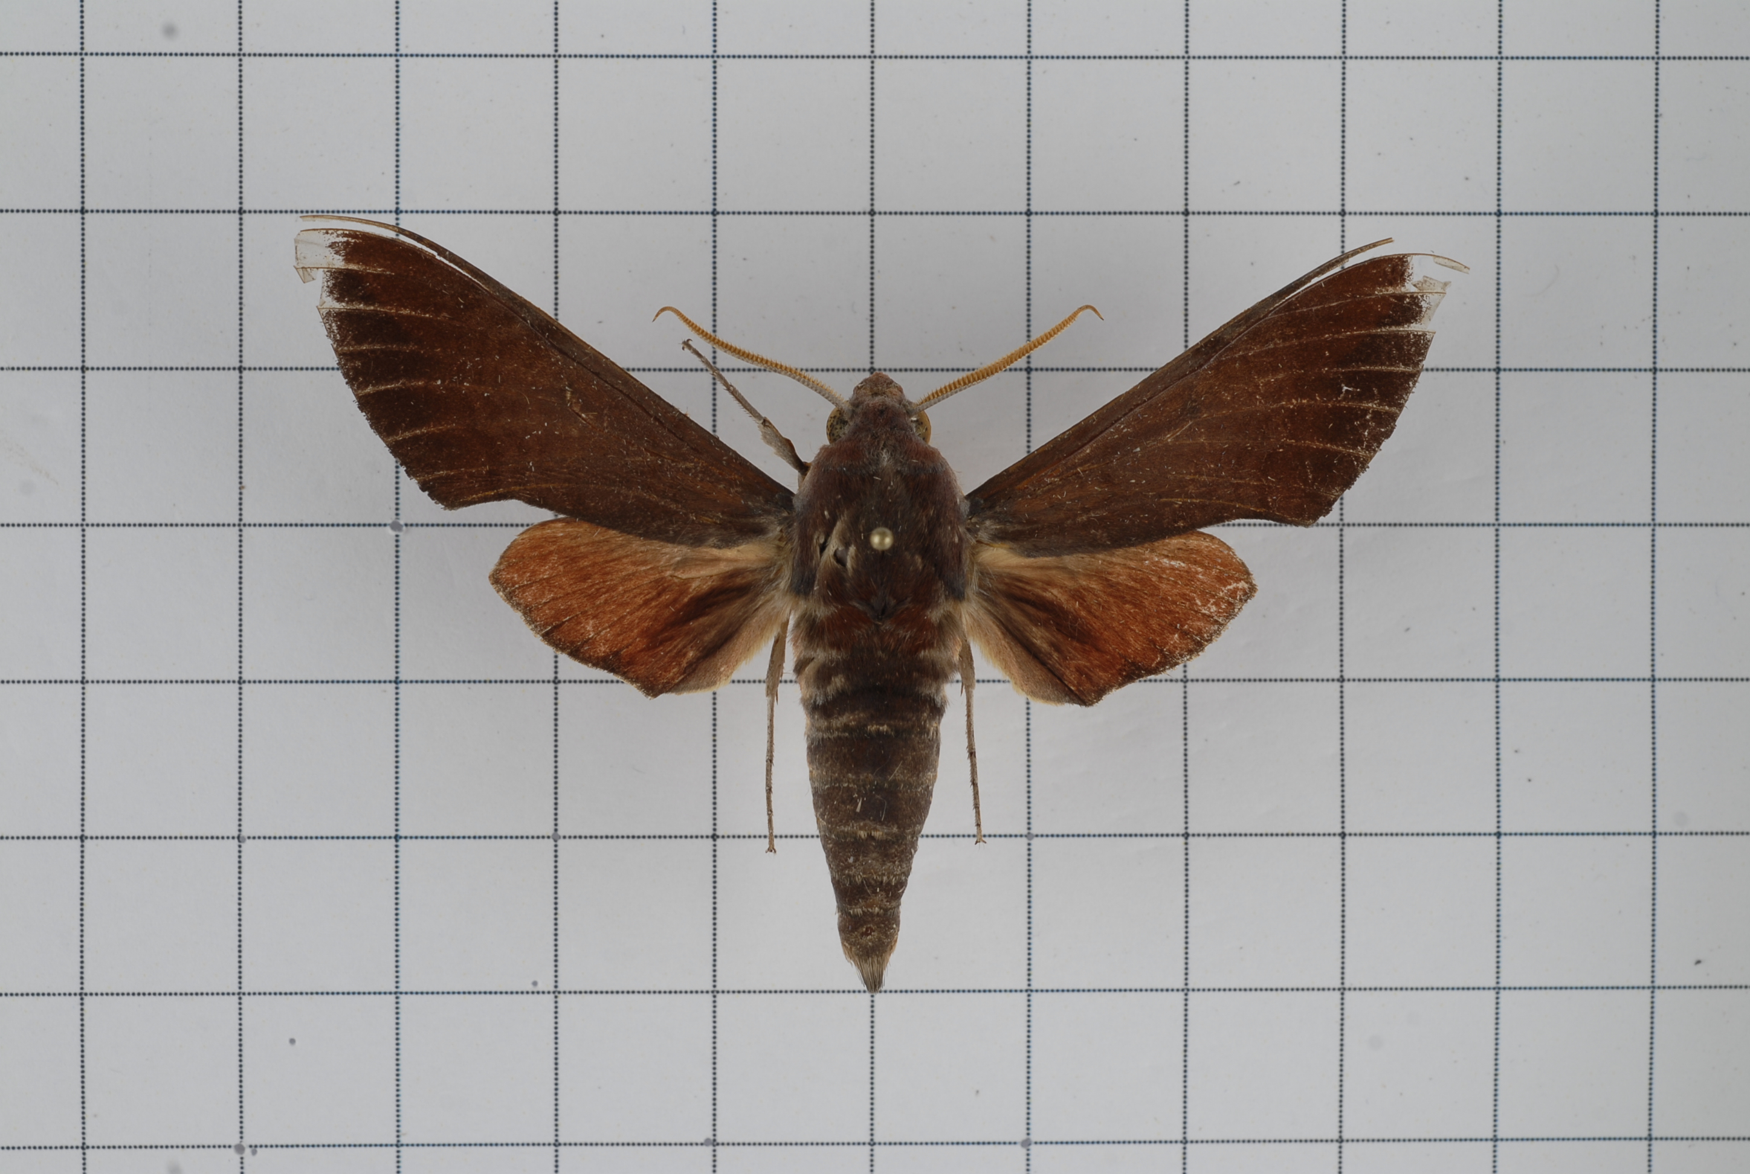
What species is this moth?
Dahira rubiginosa fukienensis
